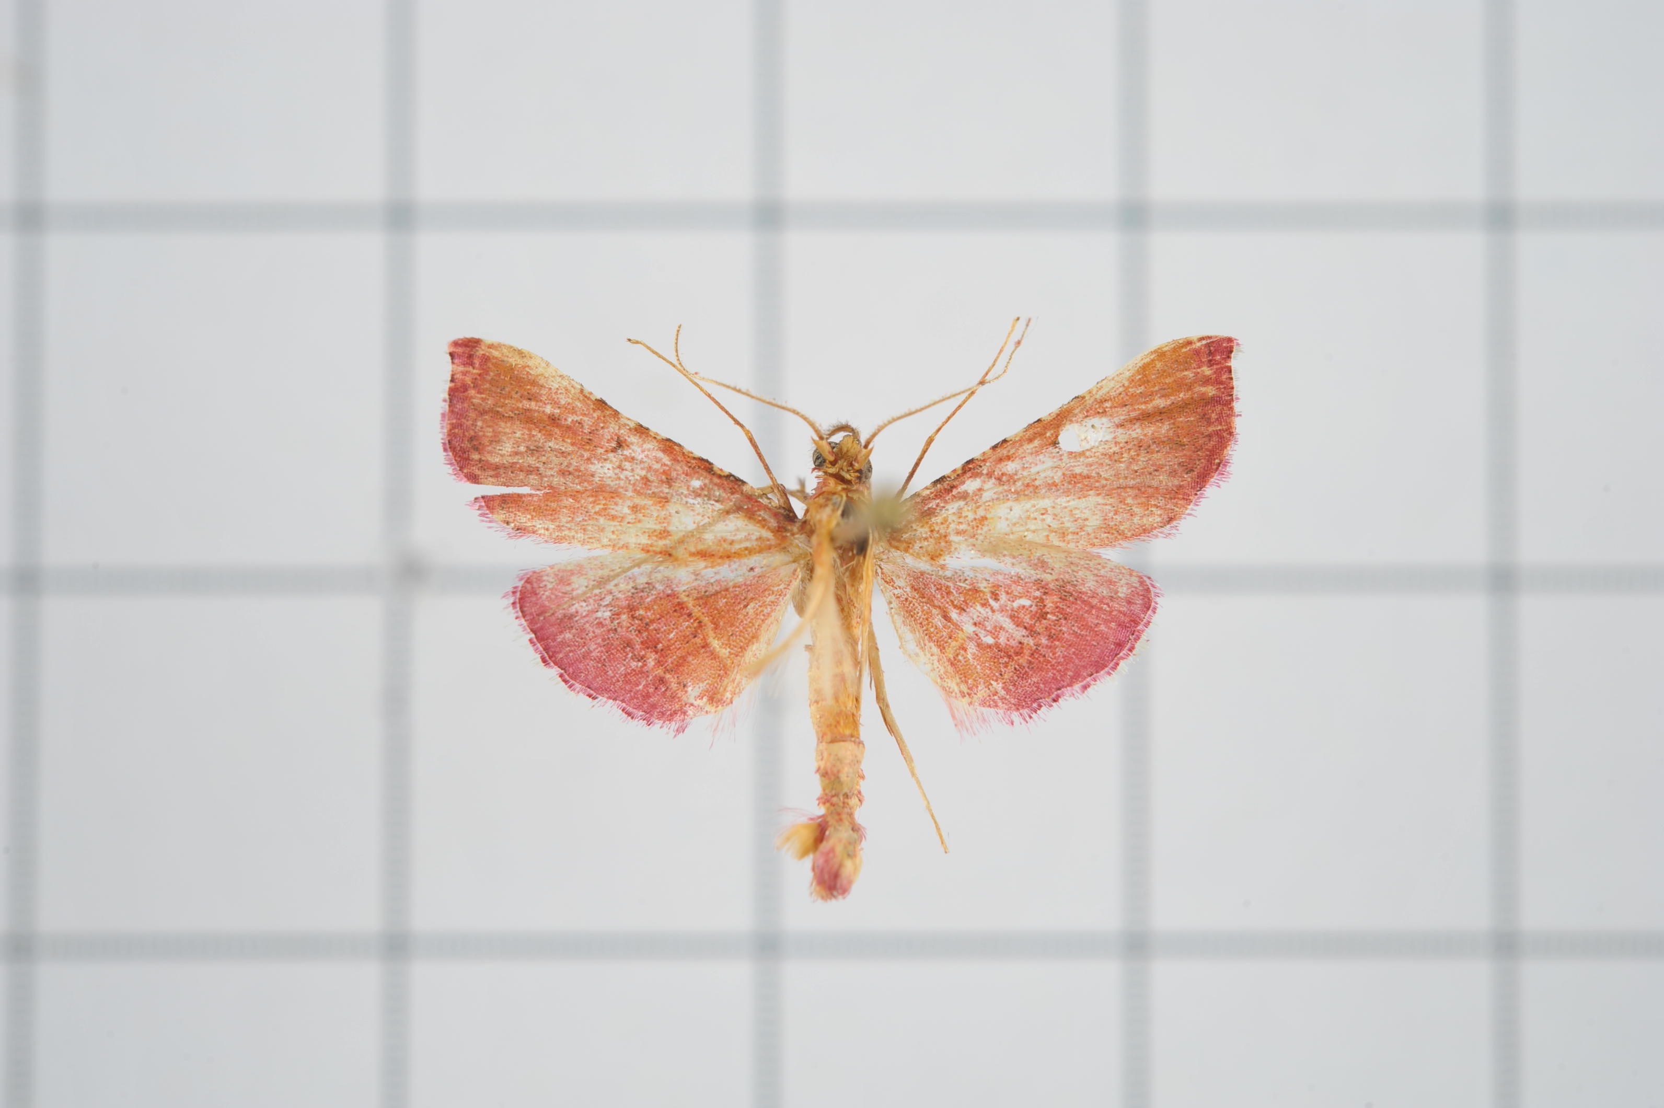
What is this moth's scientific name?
Endotricha minialis
